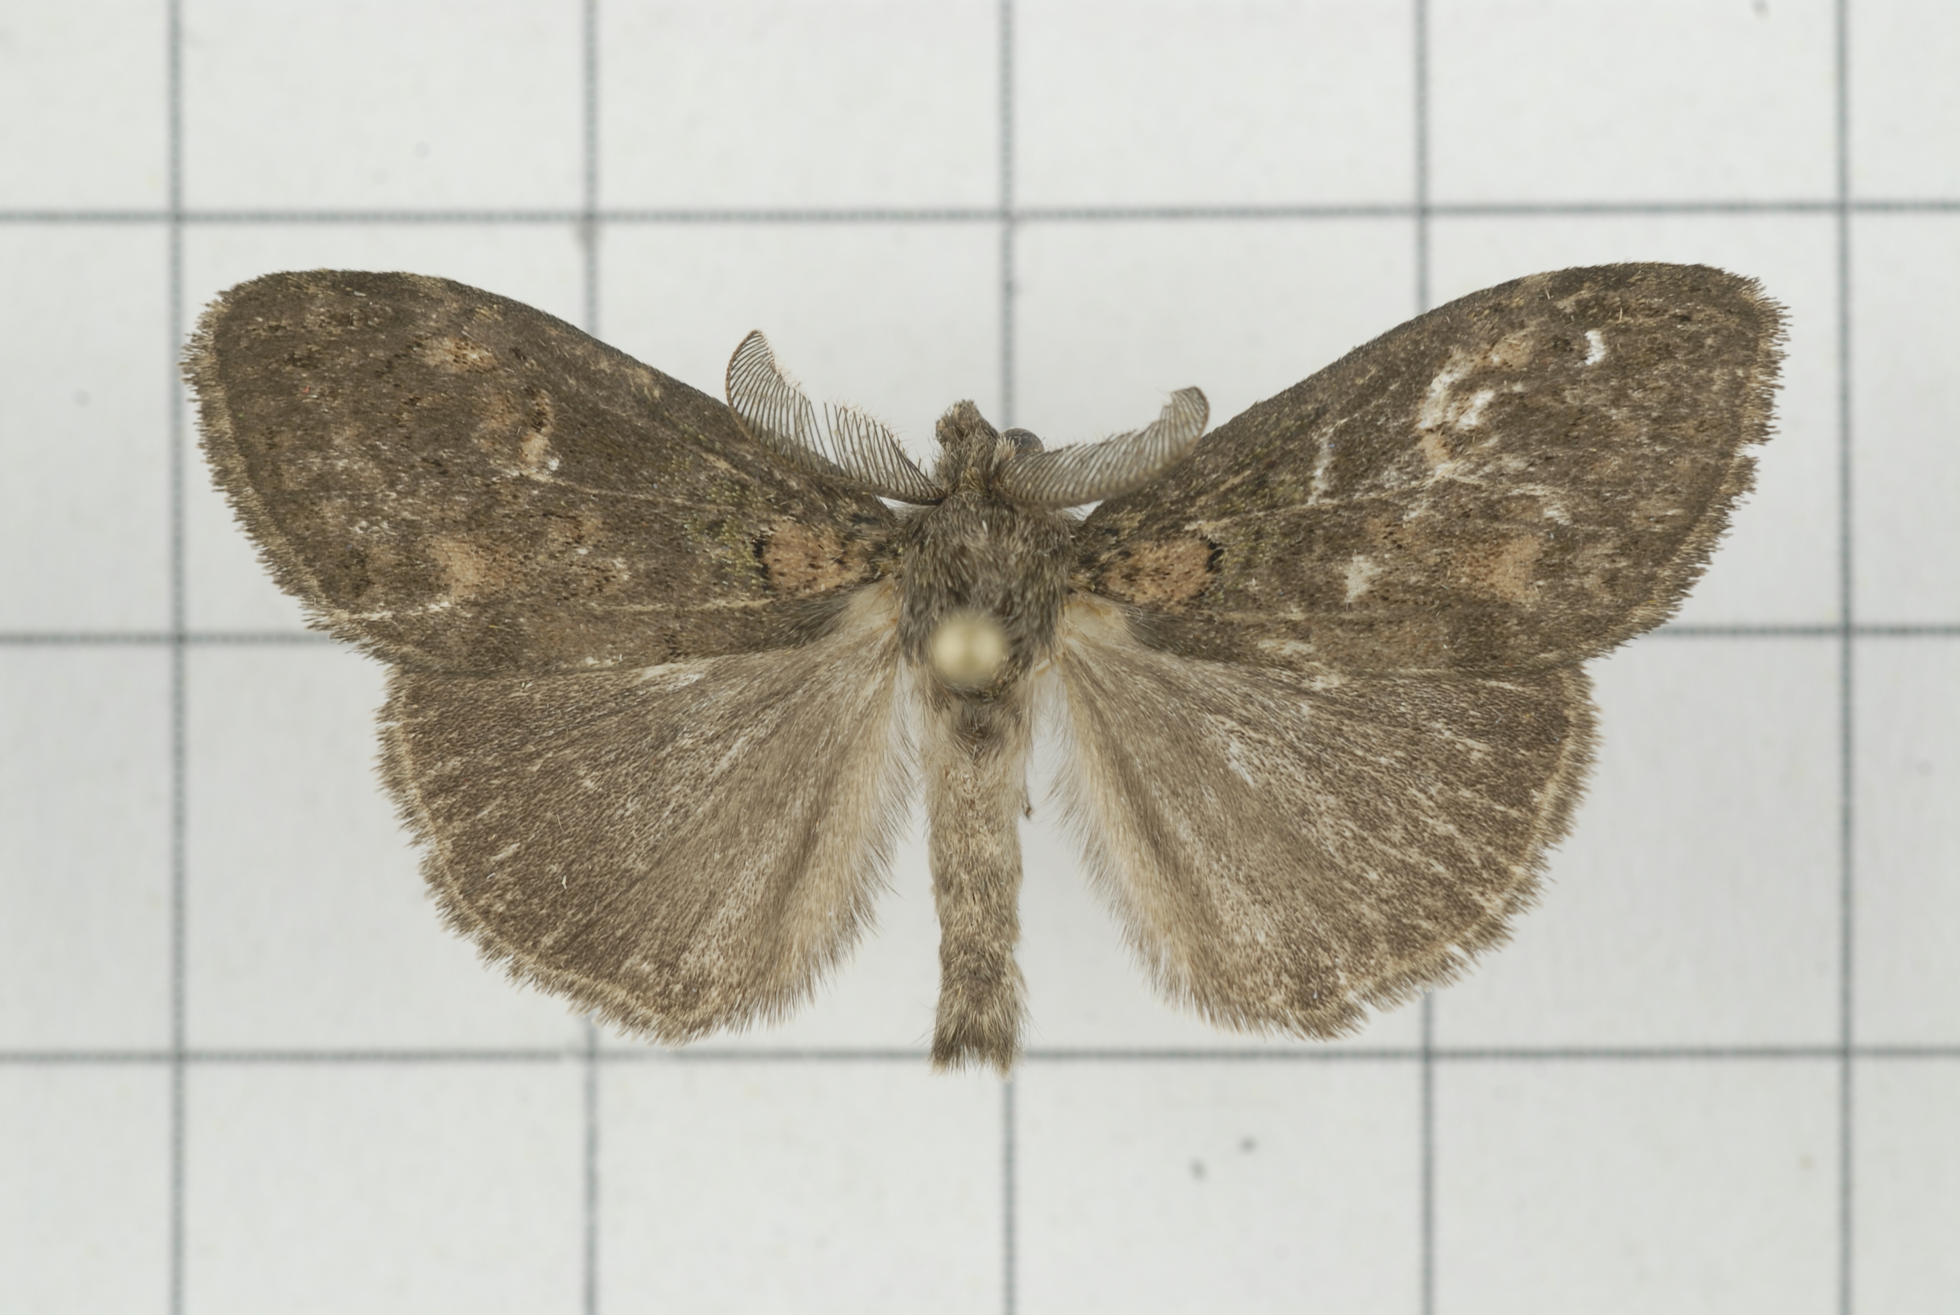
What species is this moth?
Olene dudgeoni
